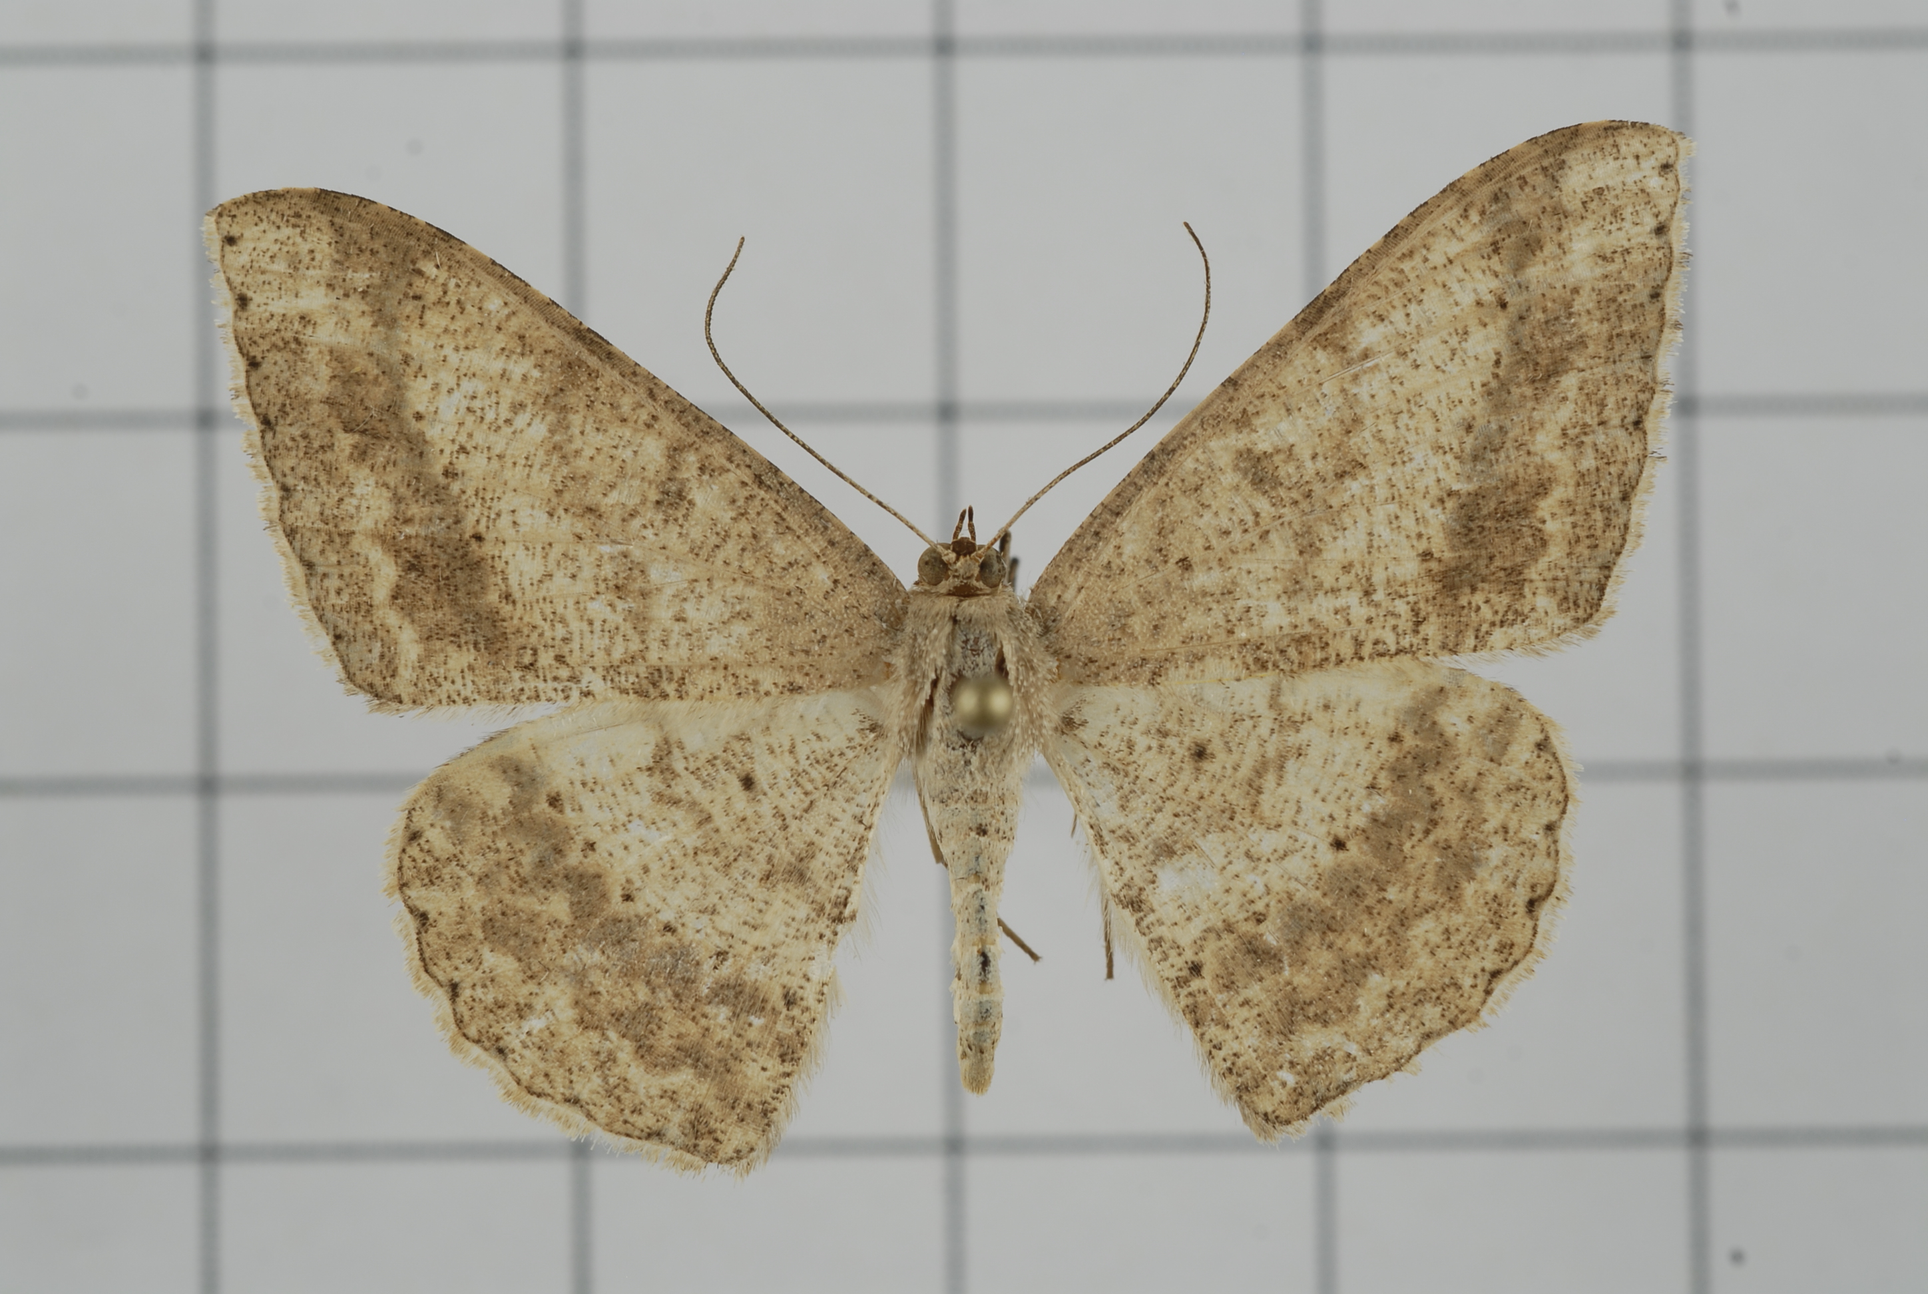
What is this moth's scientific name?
Luxiaria mitorrhaphes
